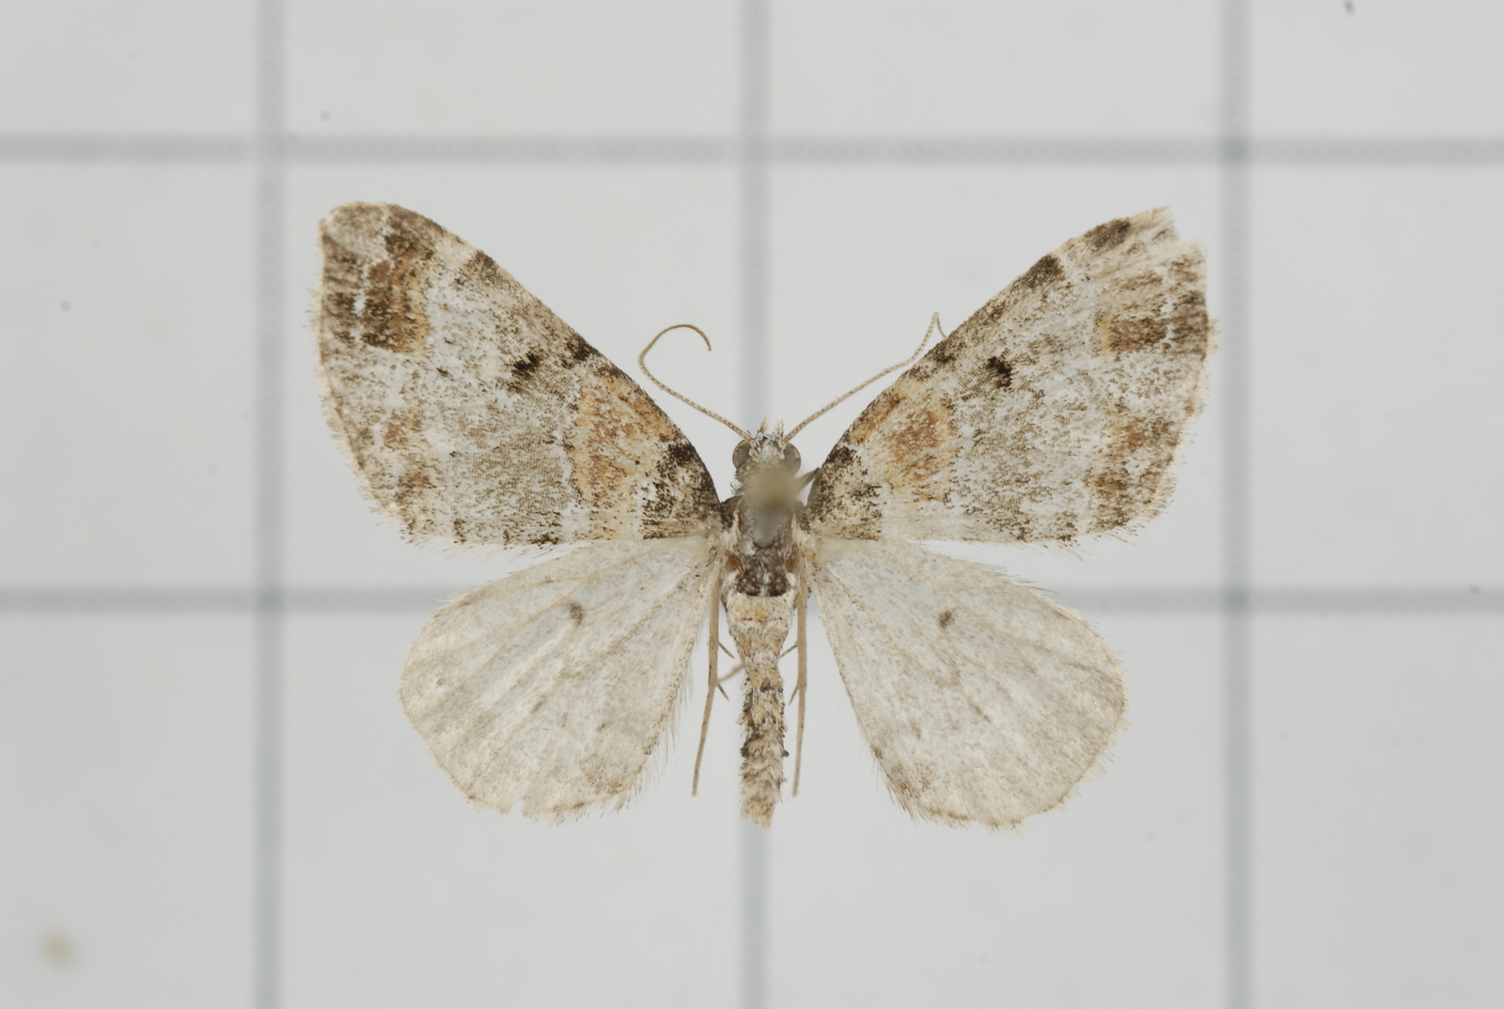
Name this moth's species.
Martania albofasciata
